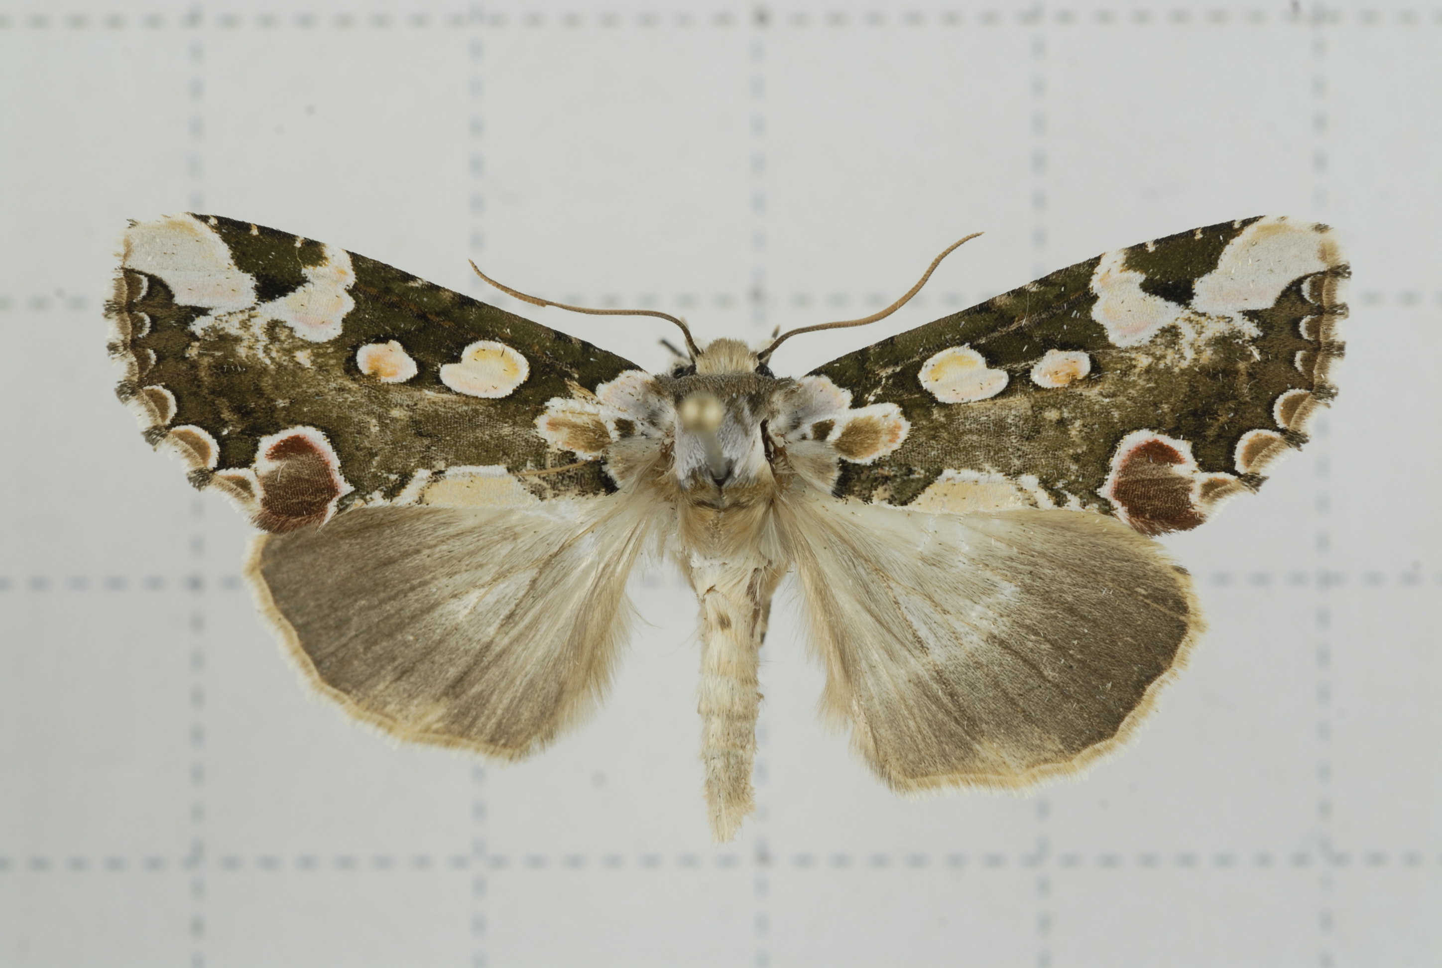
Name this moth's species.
Horithyatira decorata takamukui
